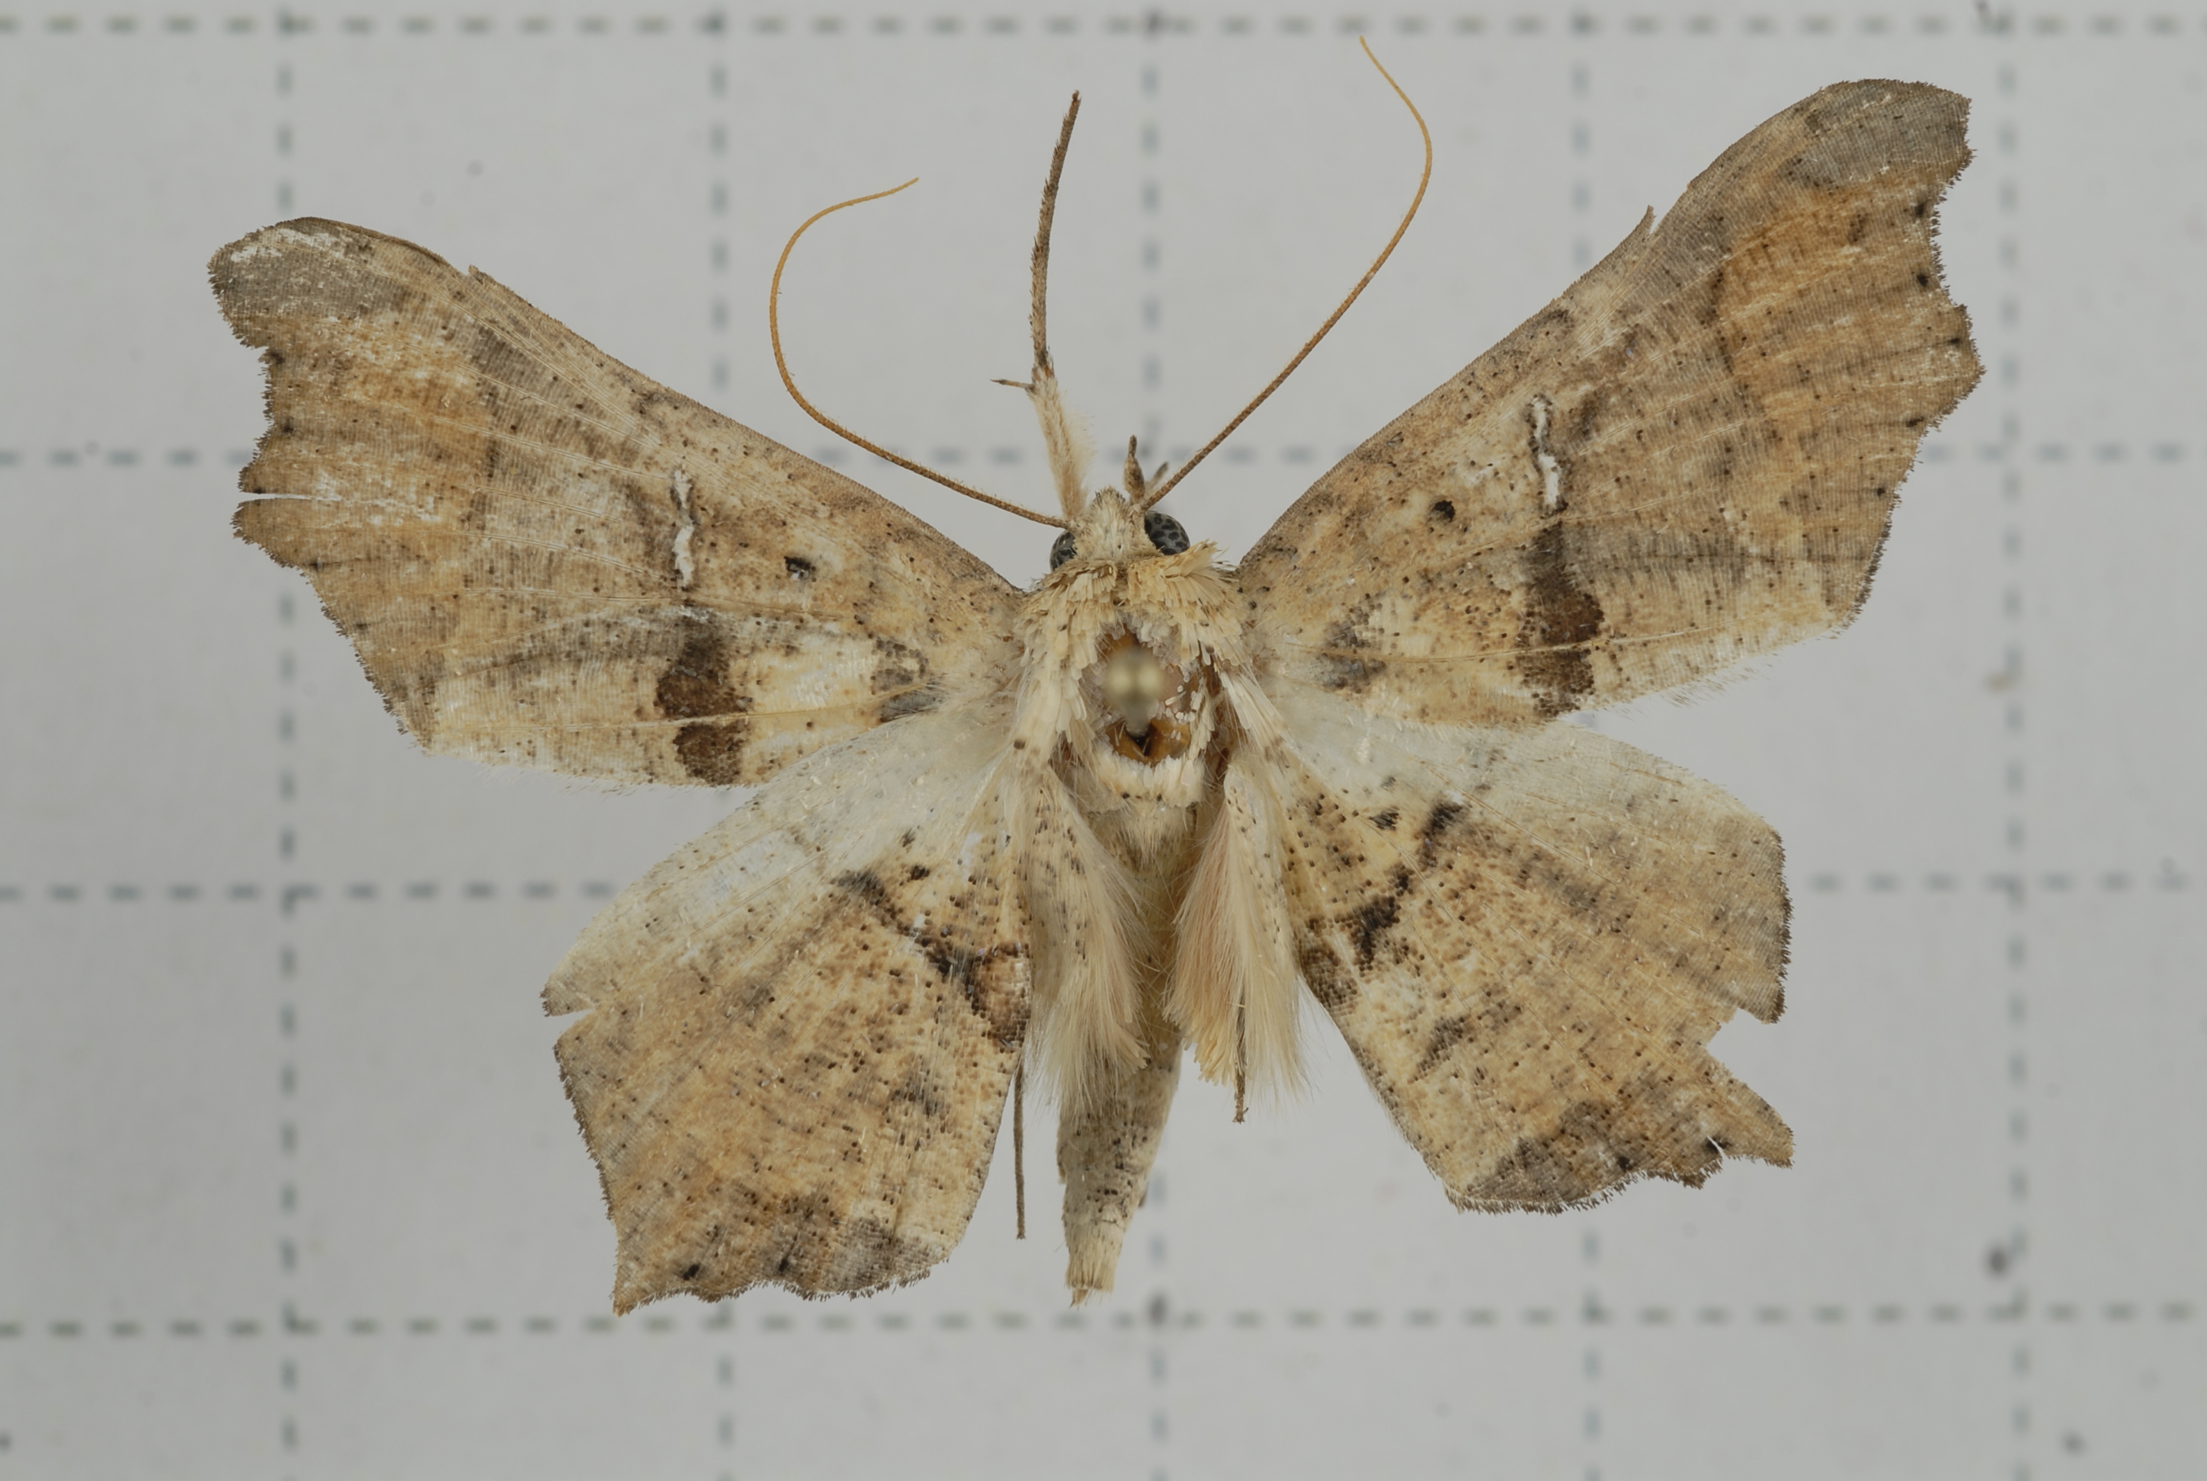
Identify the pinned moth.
Semiothisops macariata
